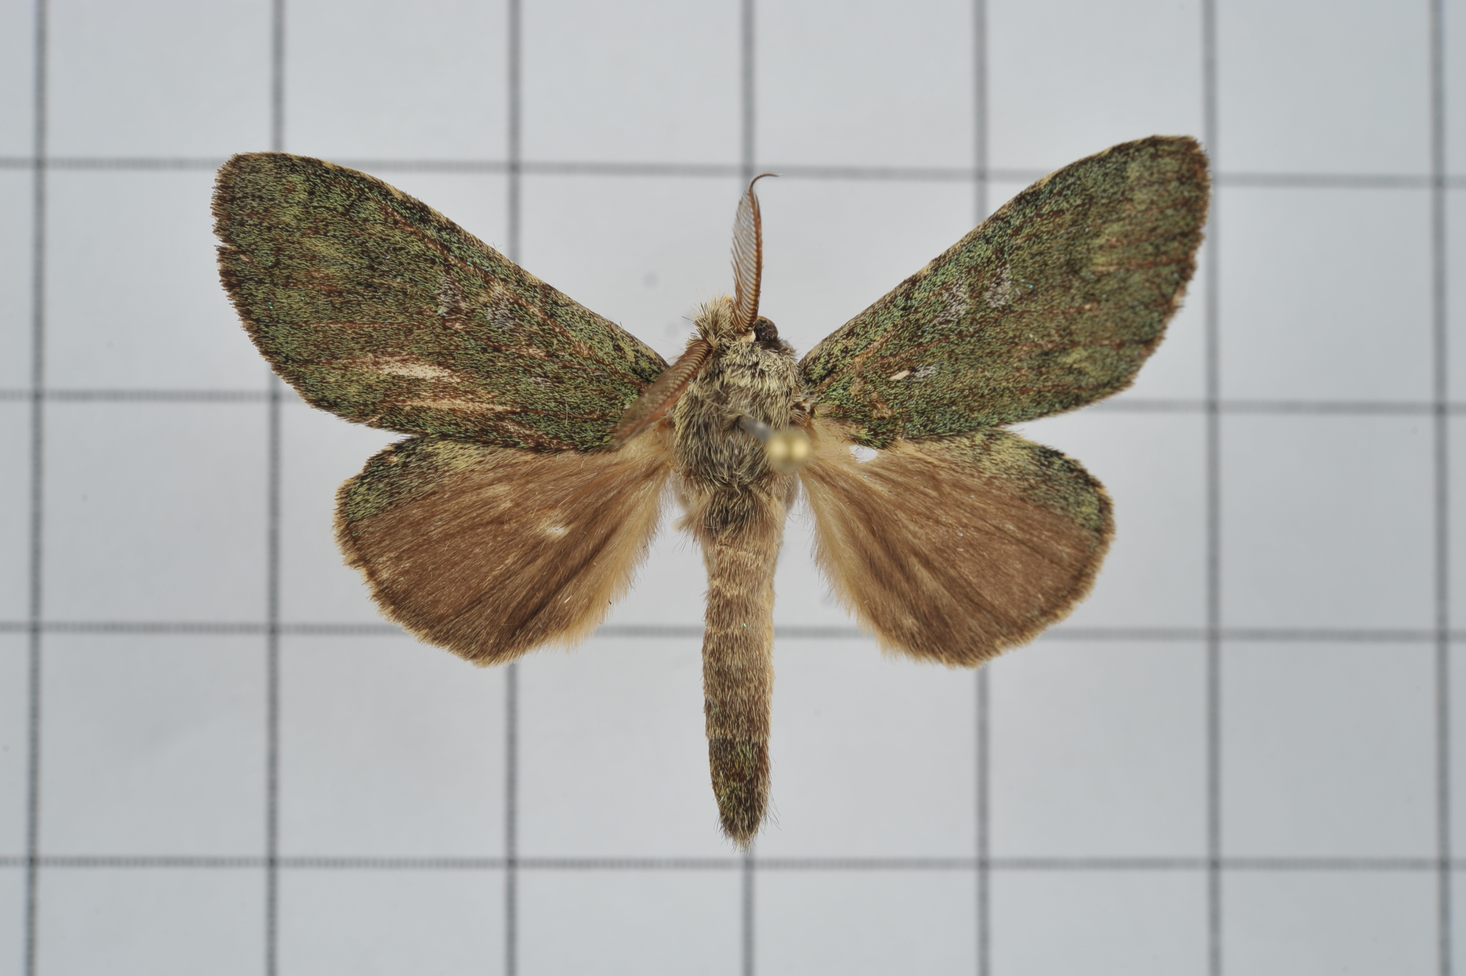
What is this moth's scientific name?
Syntypistis cyanea cyanea
